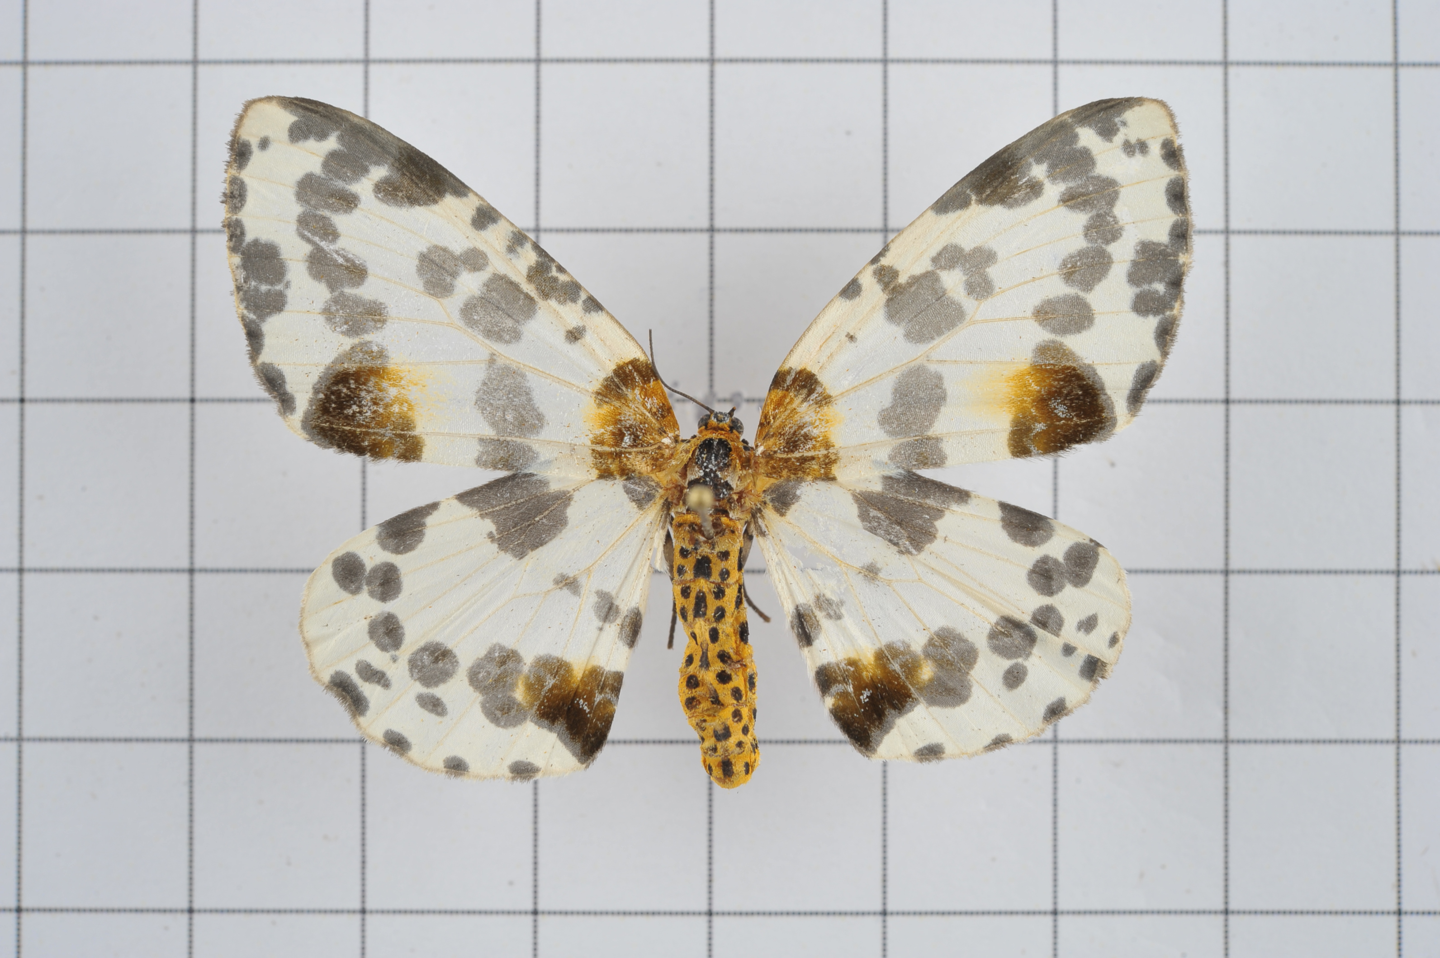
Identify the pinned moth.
Abraxas formosilluminata
